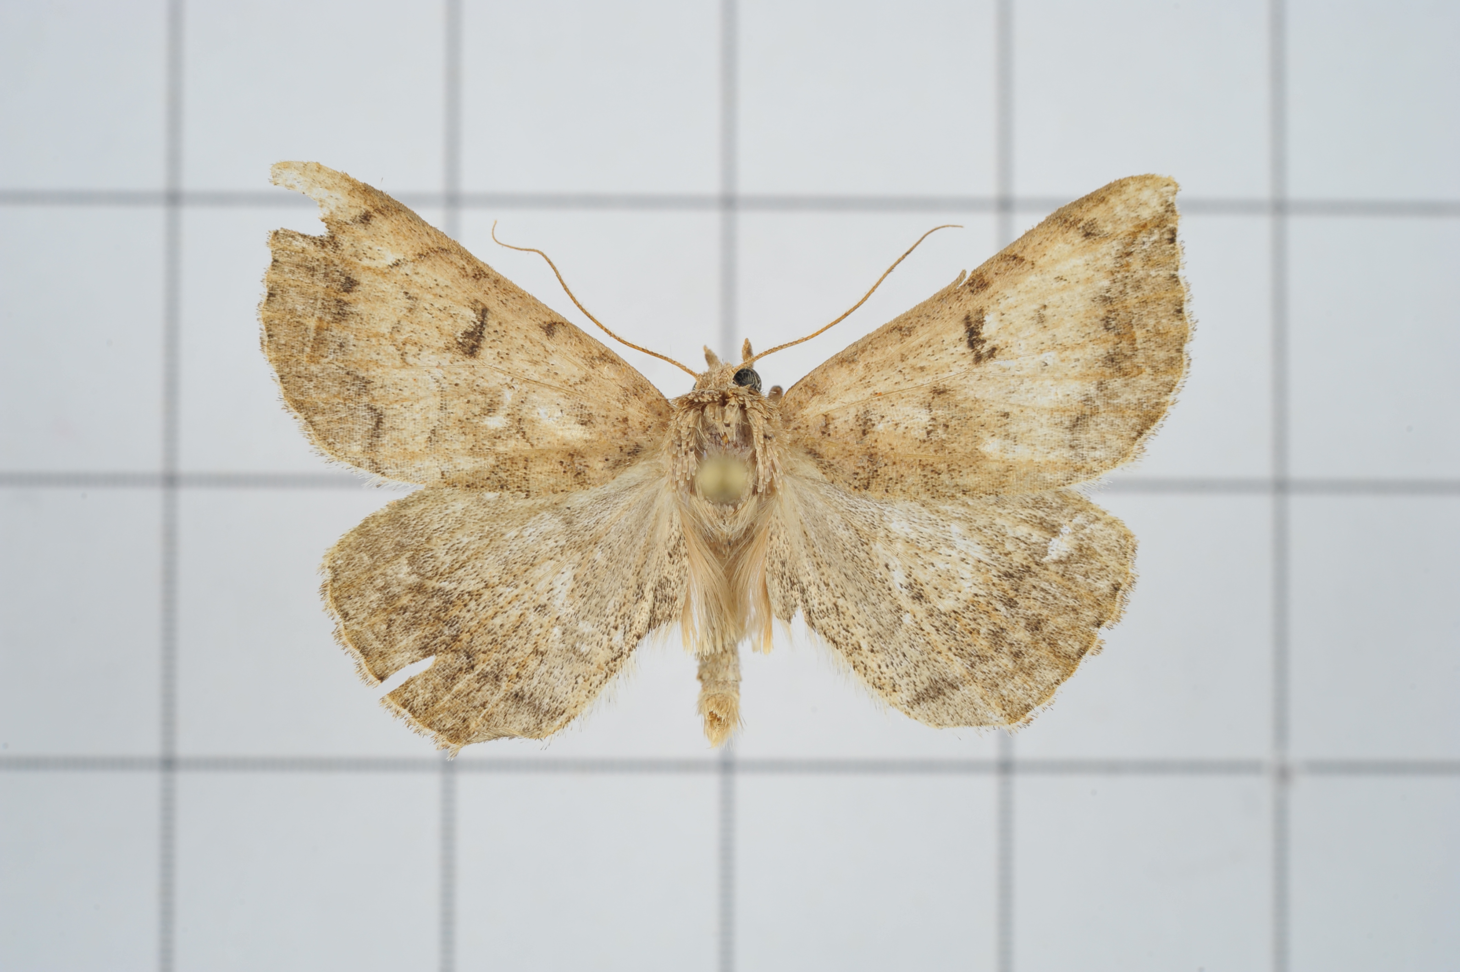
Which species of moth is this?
Blasticorhinus rivulosa
